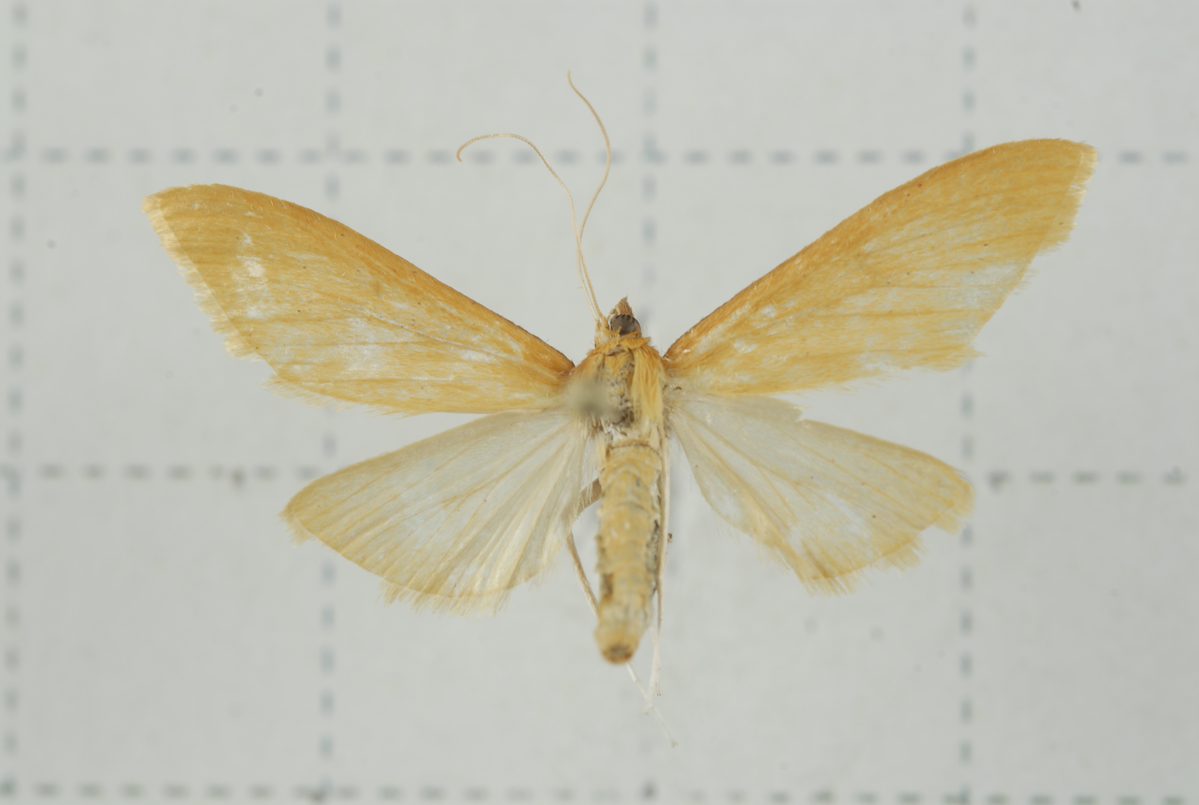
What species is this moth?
Circobotys aurealis
